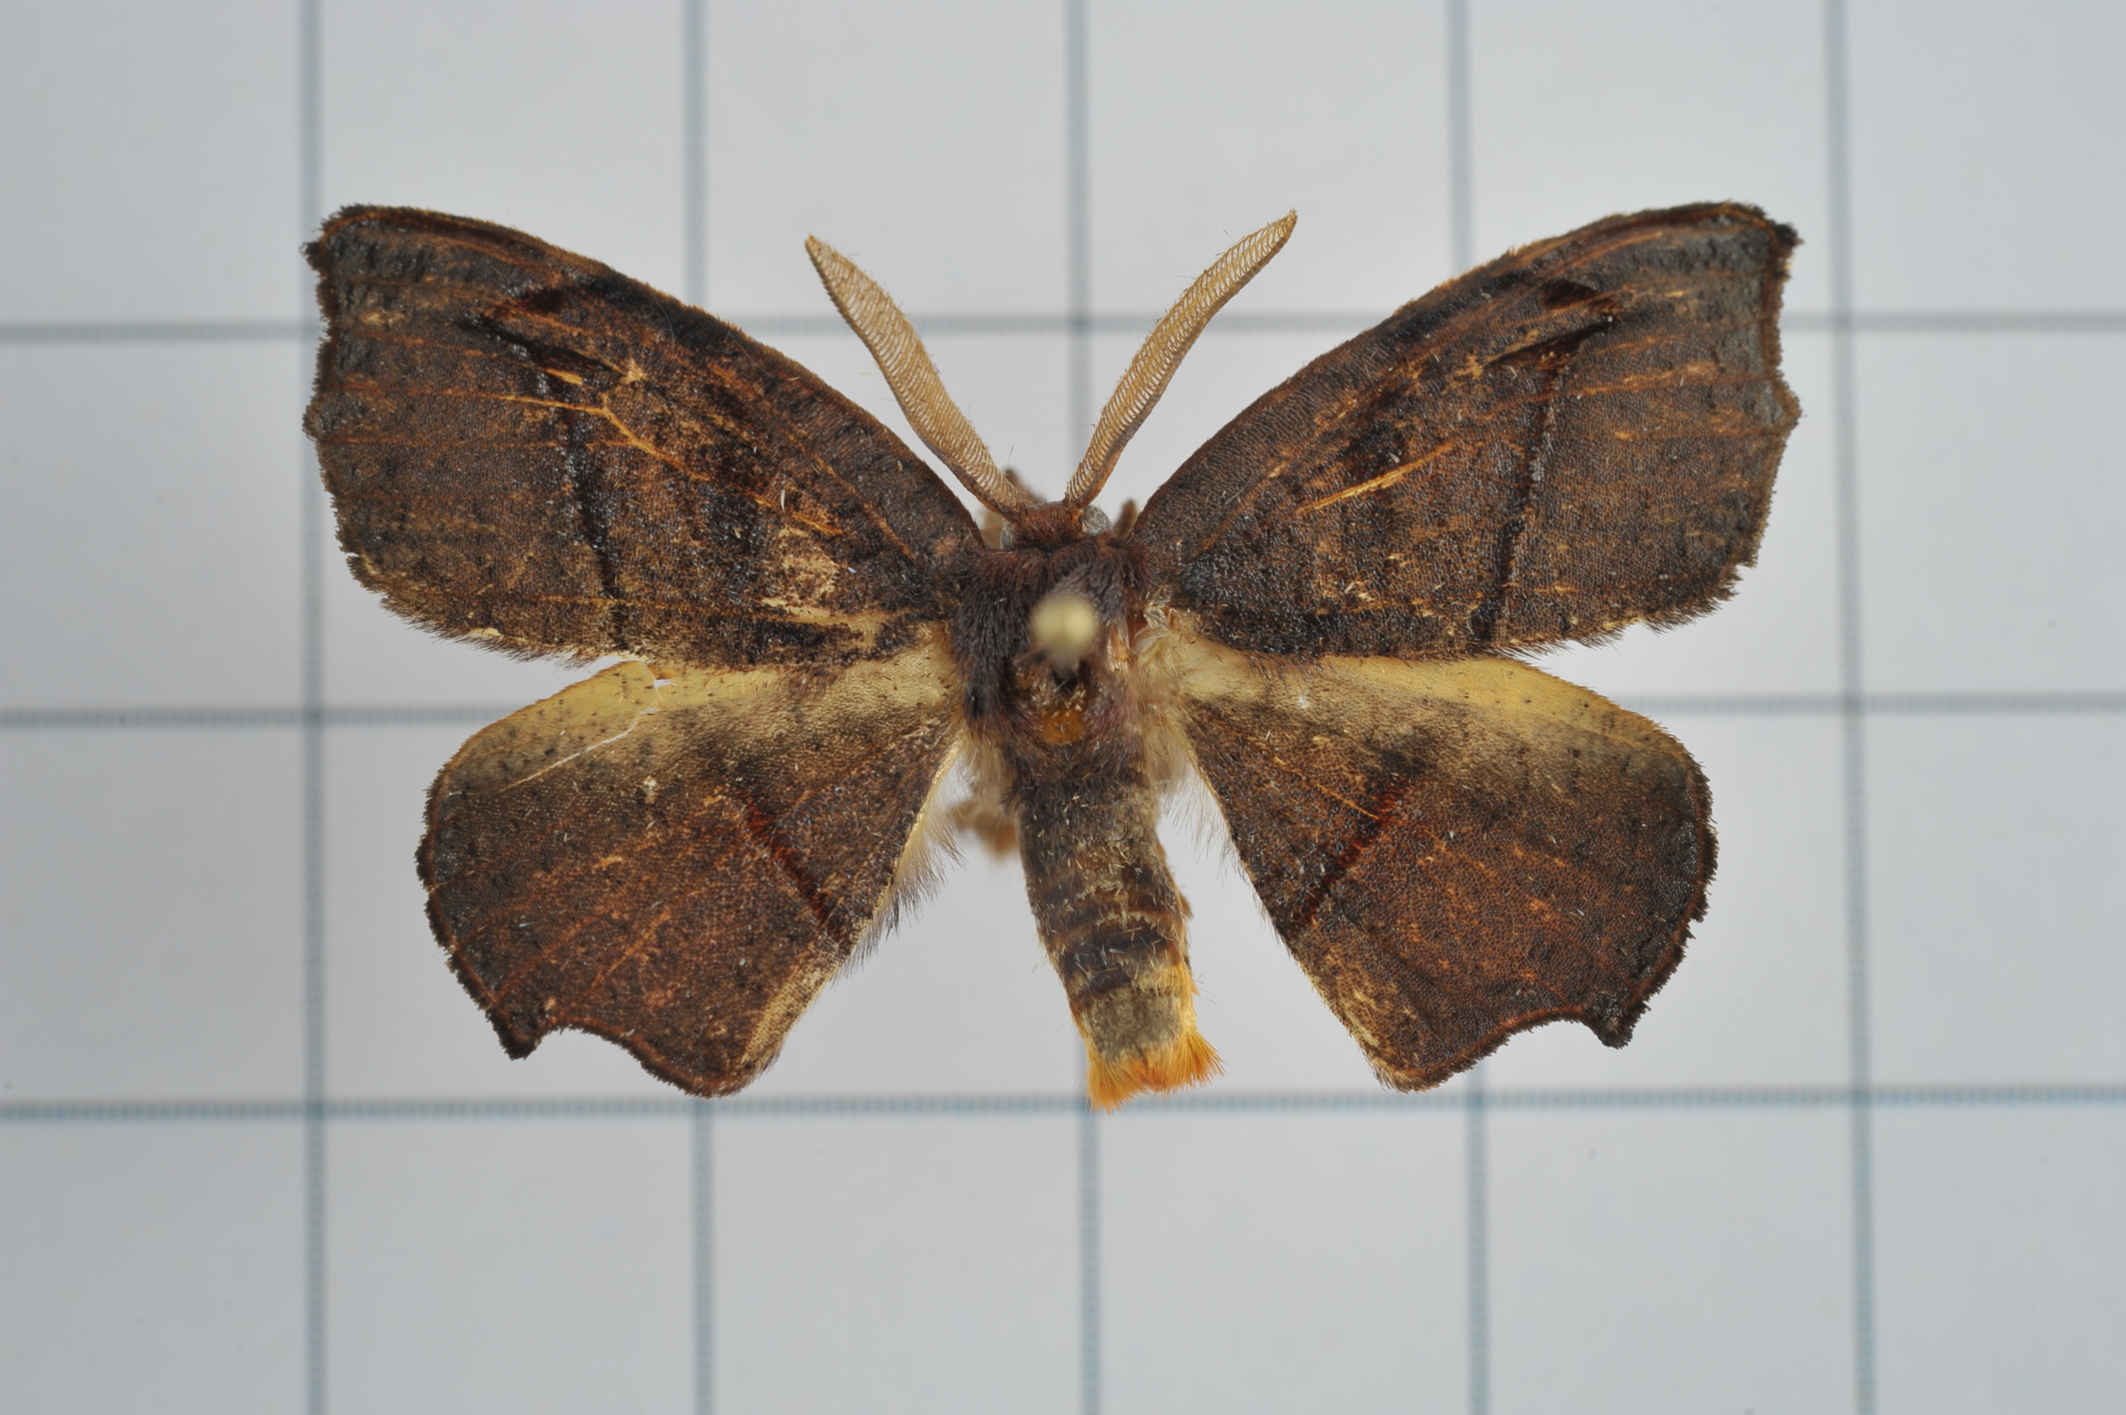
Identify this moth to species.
Neoreta purpureofascia
